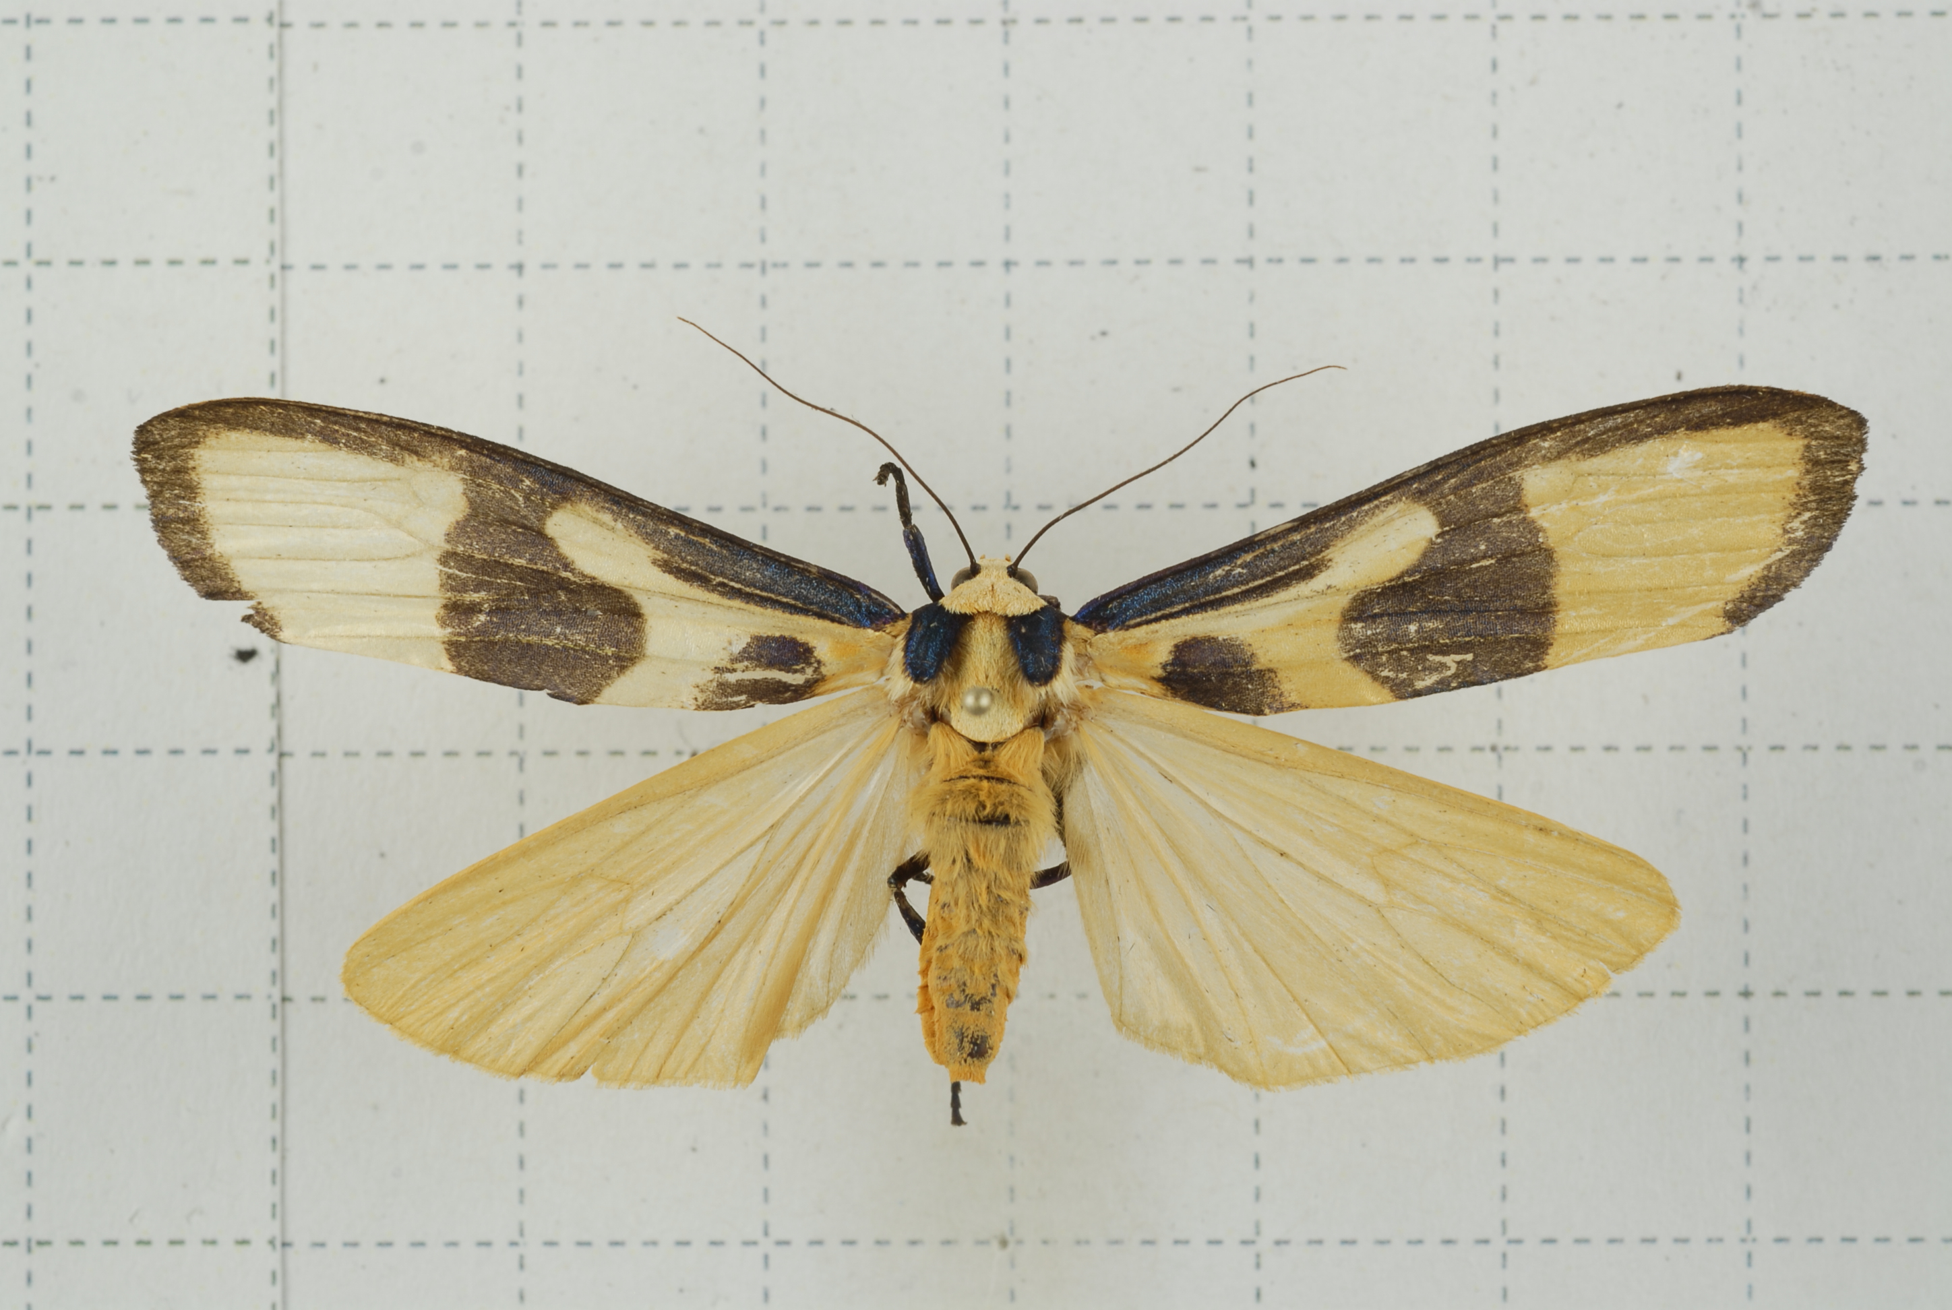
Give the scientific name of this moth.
Chrysaeglia magnifica
